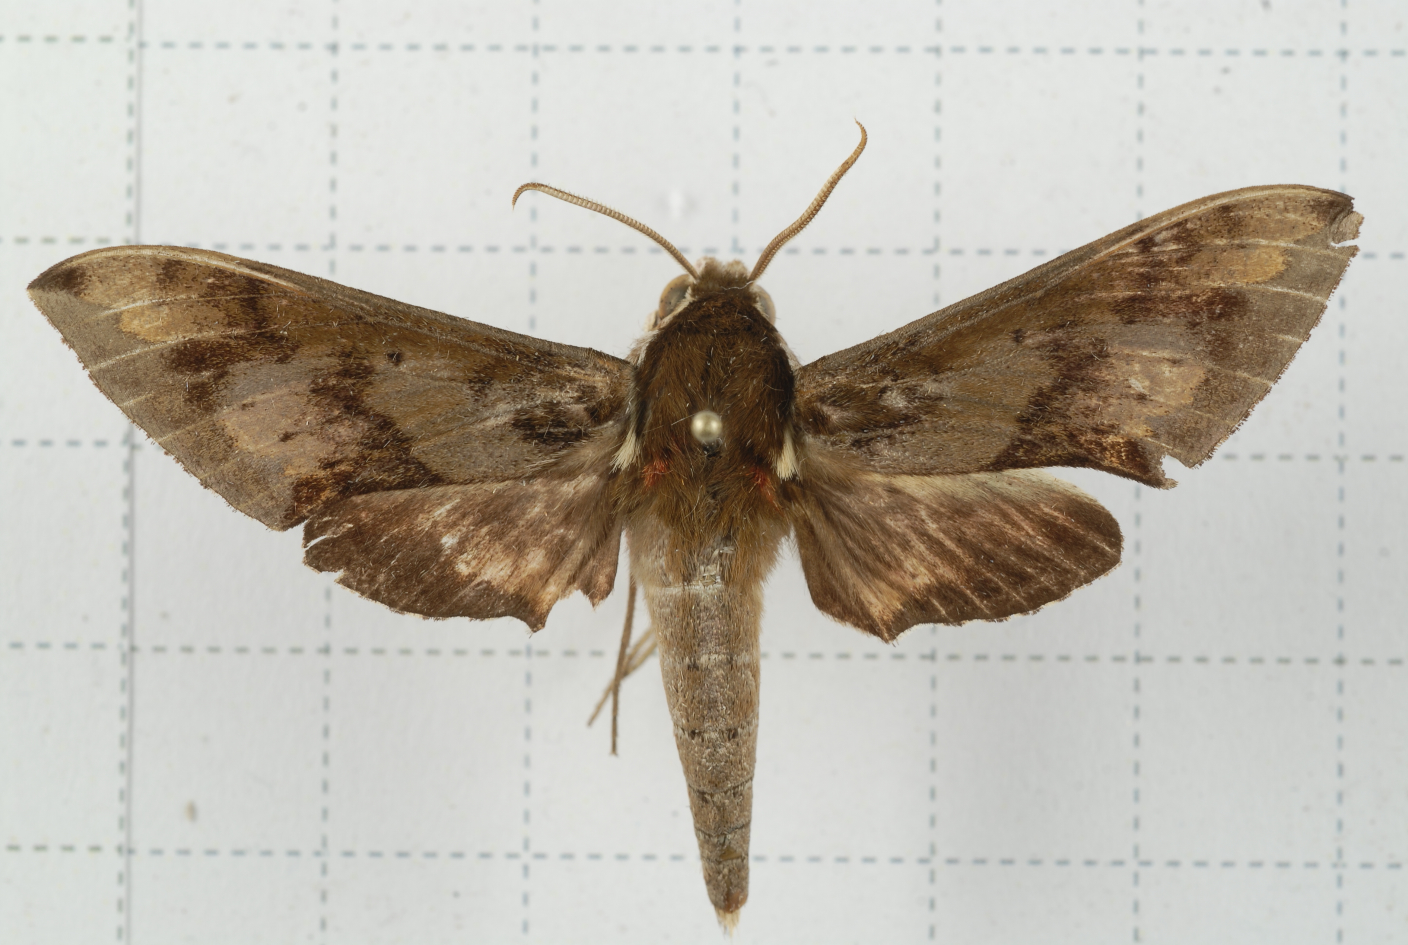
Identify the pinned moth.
Rhagastis binoculata
